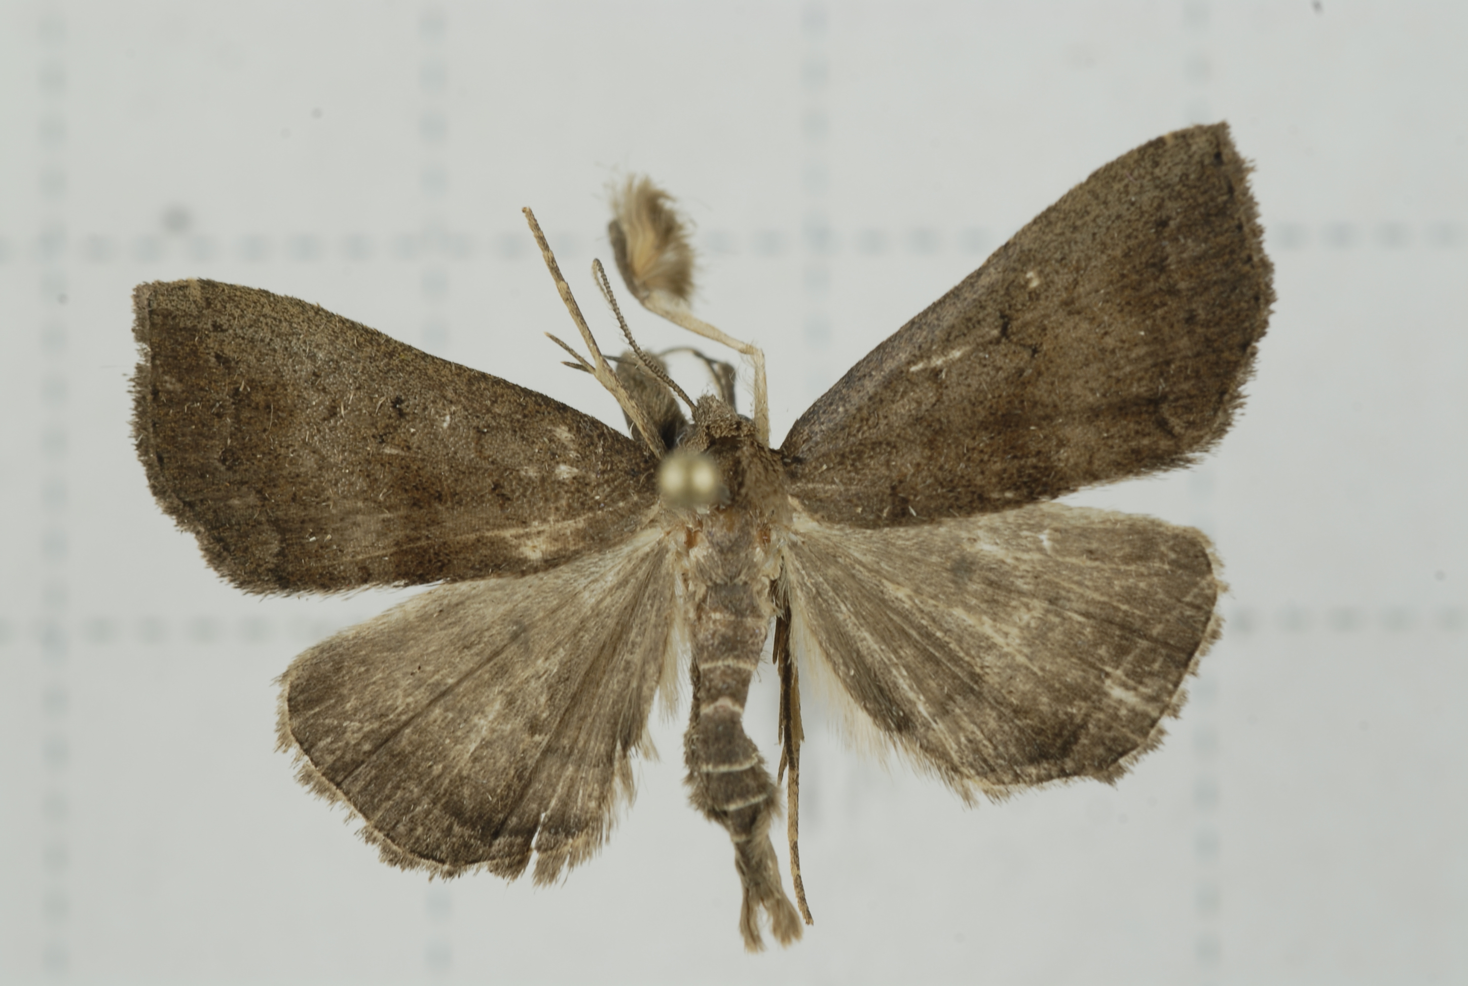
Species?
Herminia terminalis
